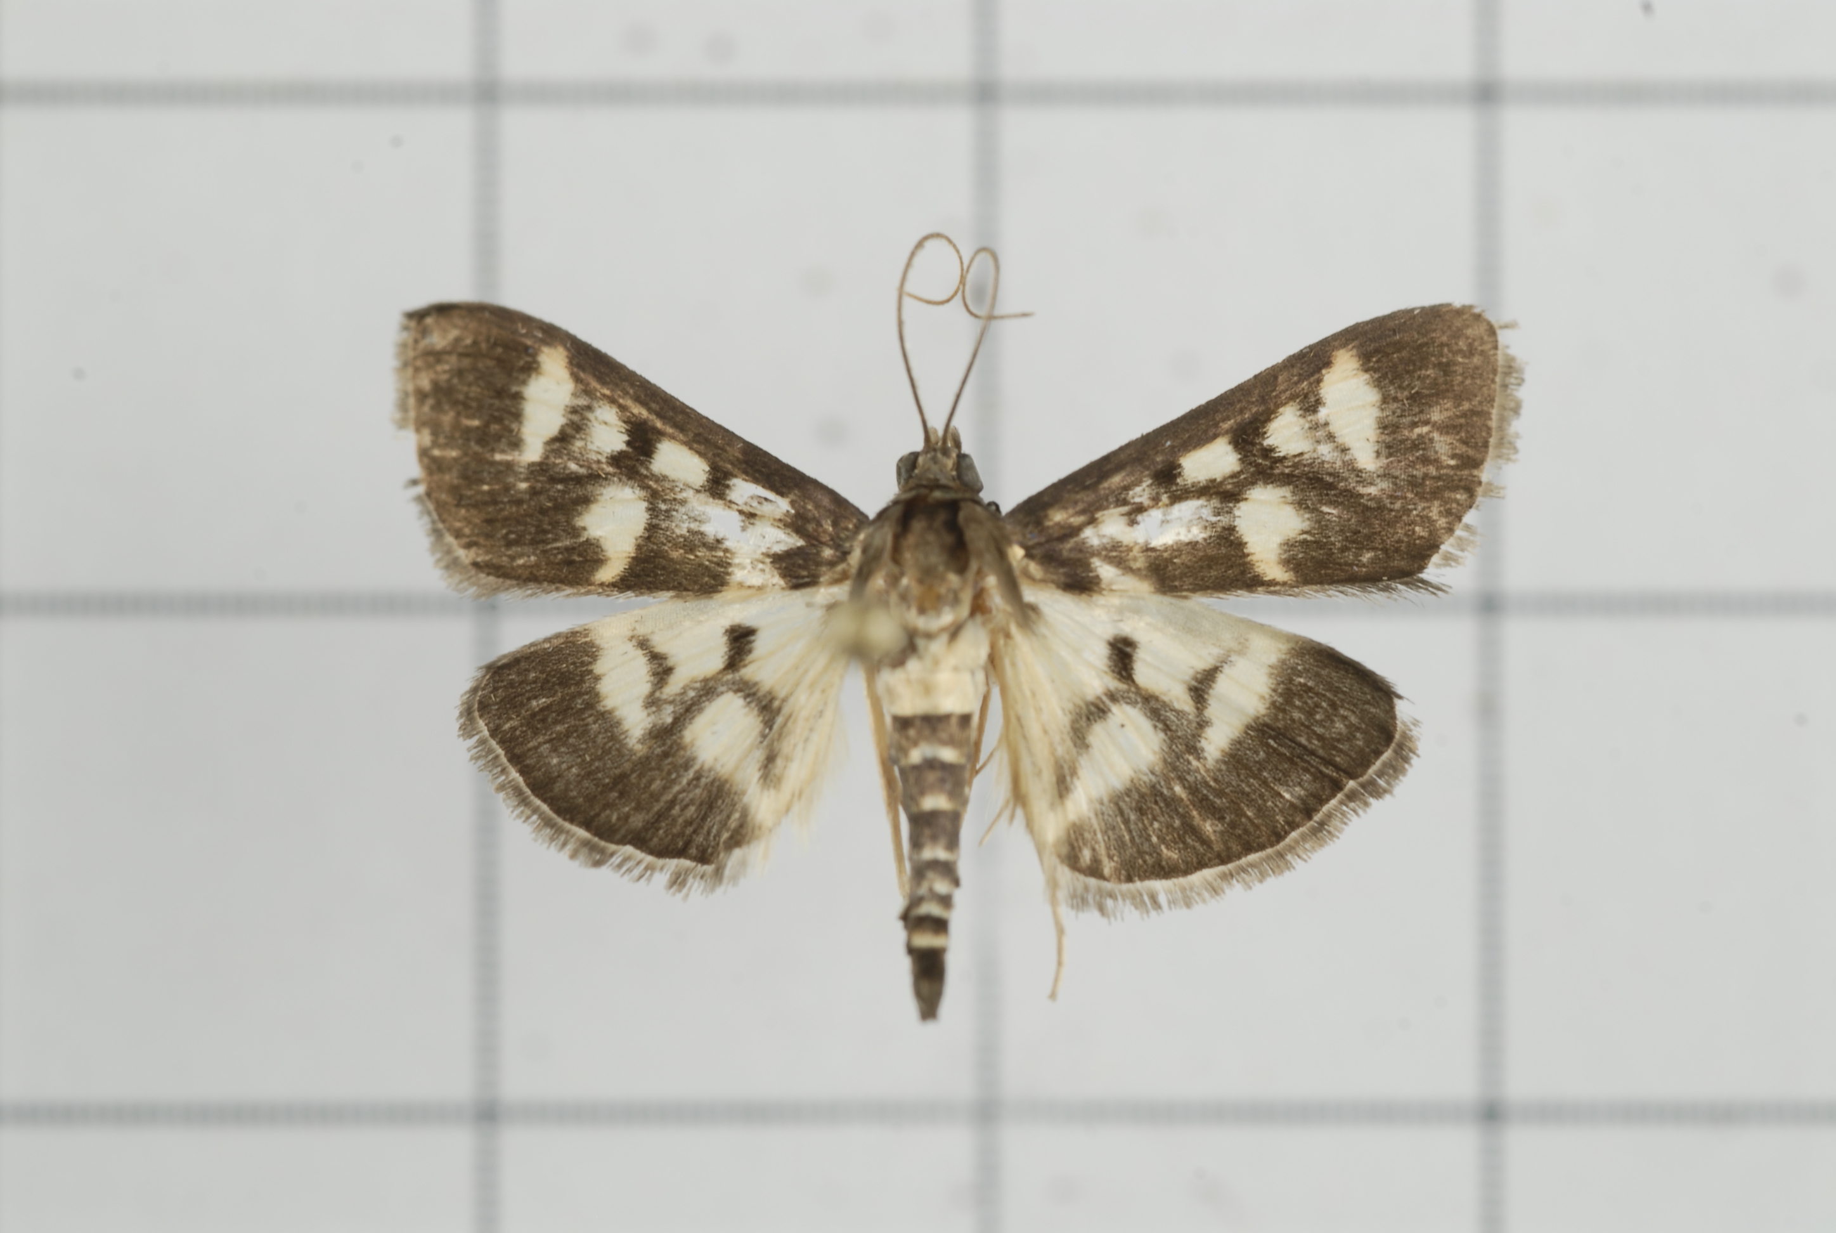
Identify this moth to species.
Herpetogramma ochrimaculalis
